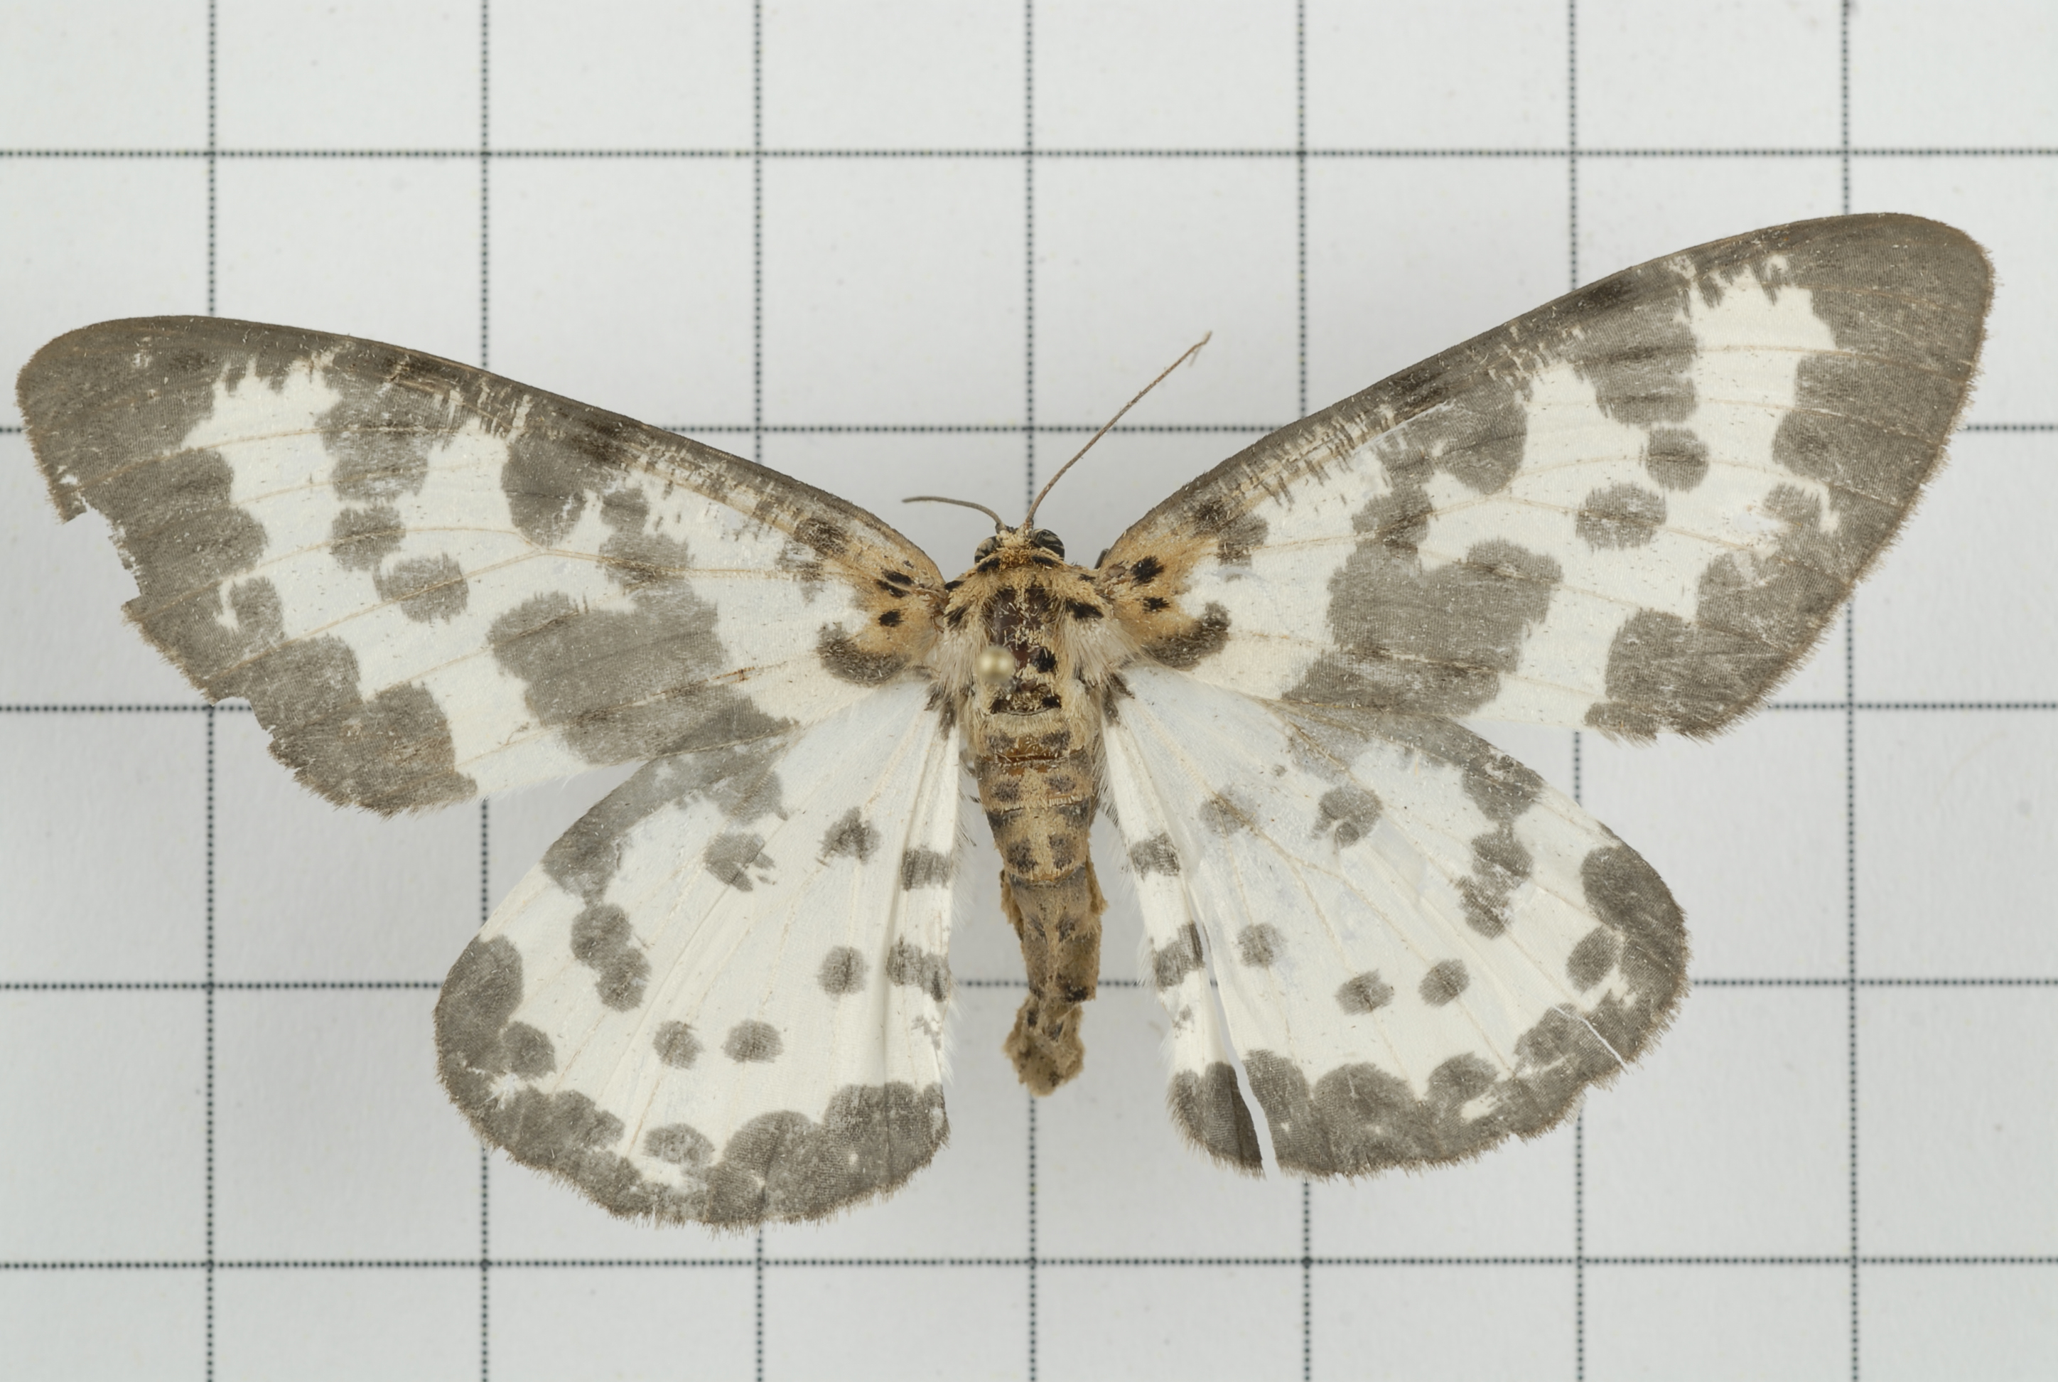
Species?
Percnia longitermen
